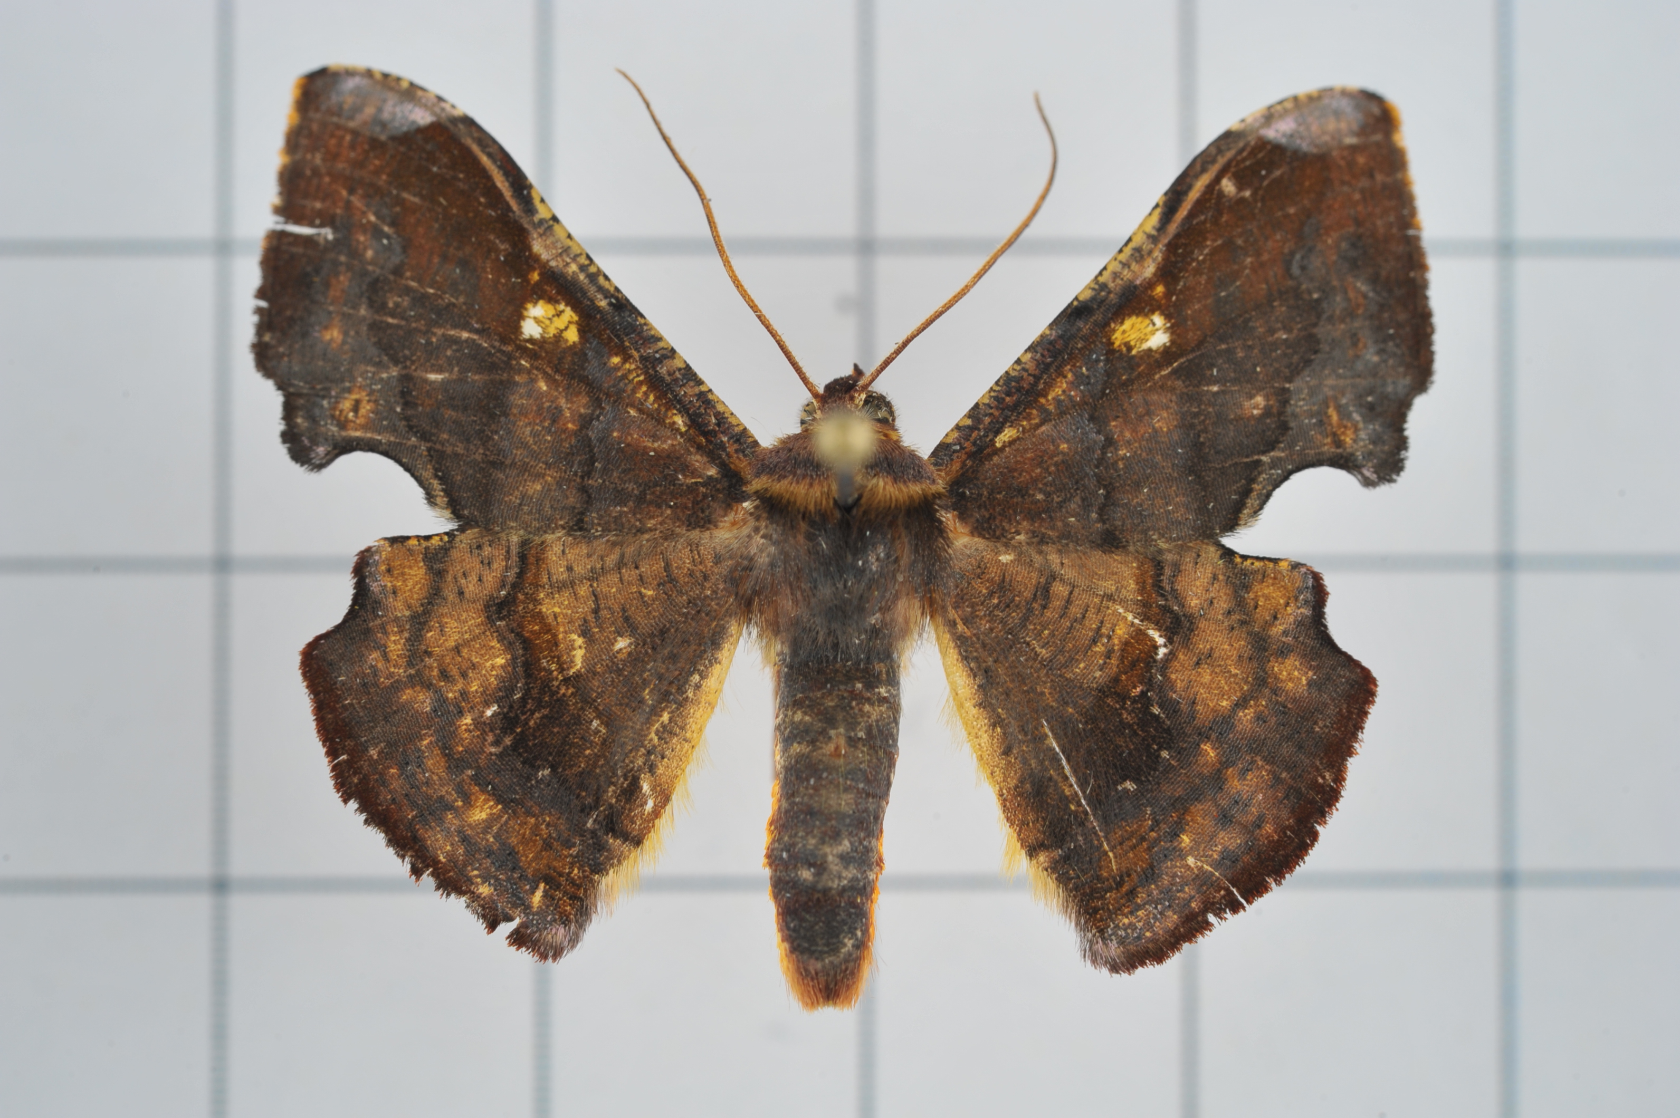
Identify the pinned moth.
Fascellina chromataria
